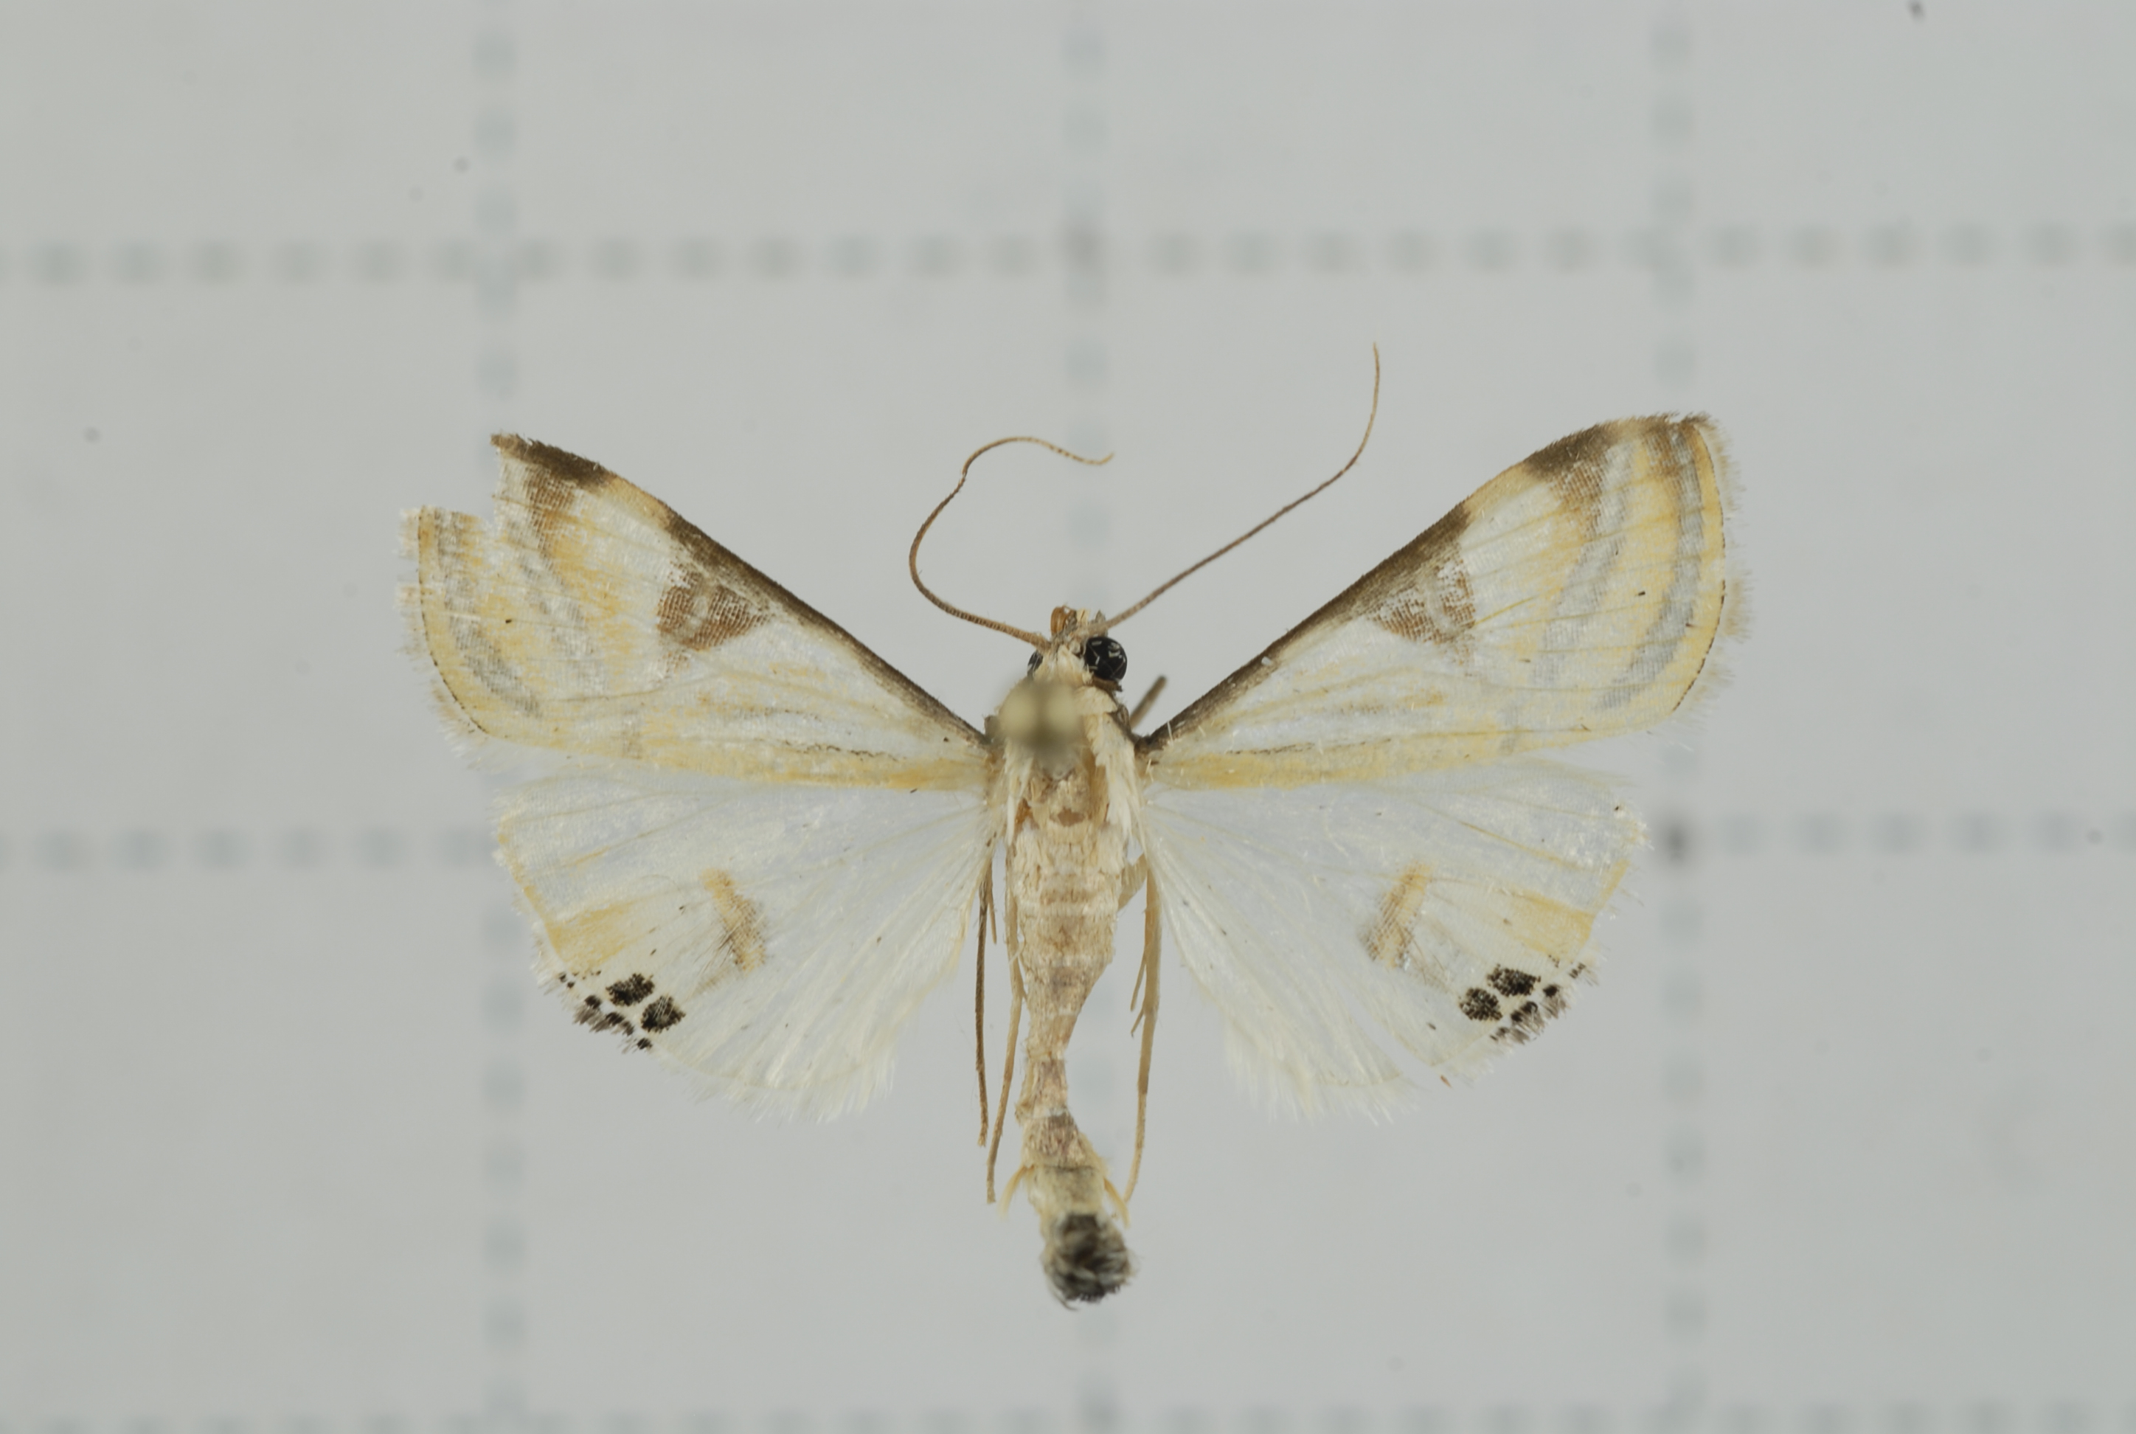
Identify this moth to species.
Talanga sexpunctalis
